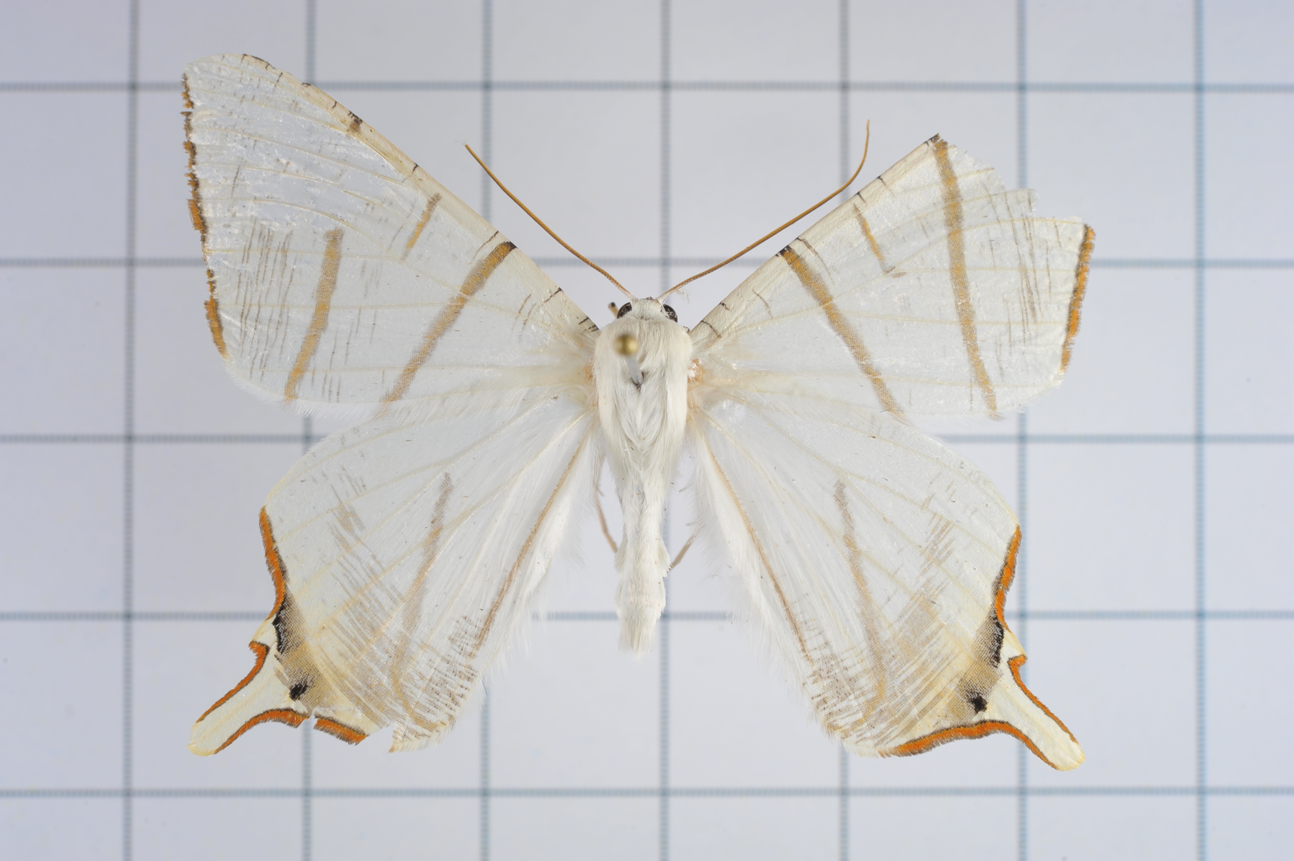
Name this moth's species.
Ourapteryx clara formosana
